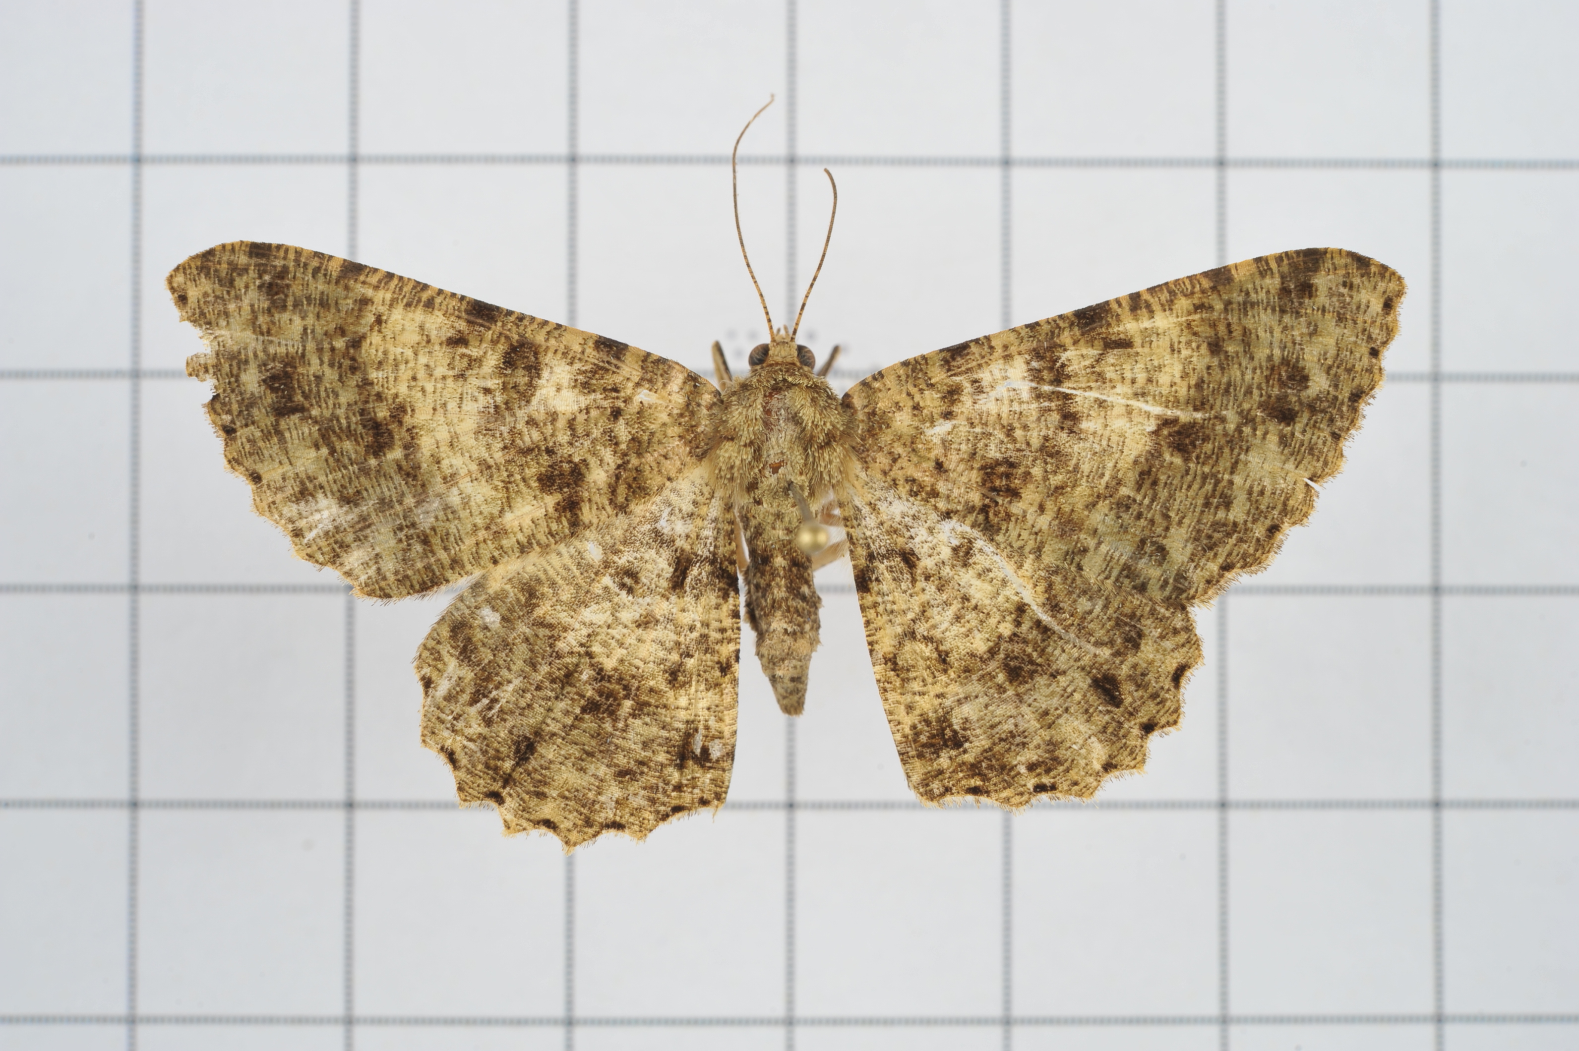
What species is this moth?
Racotis boarmiaria
